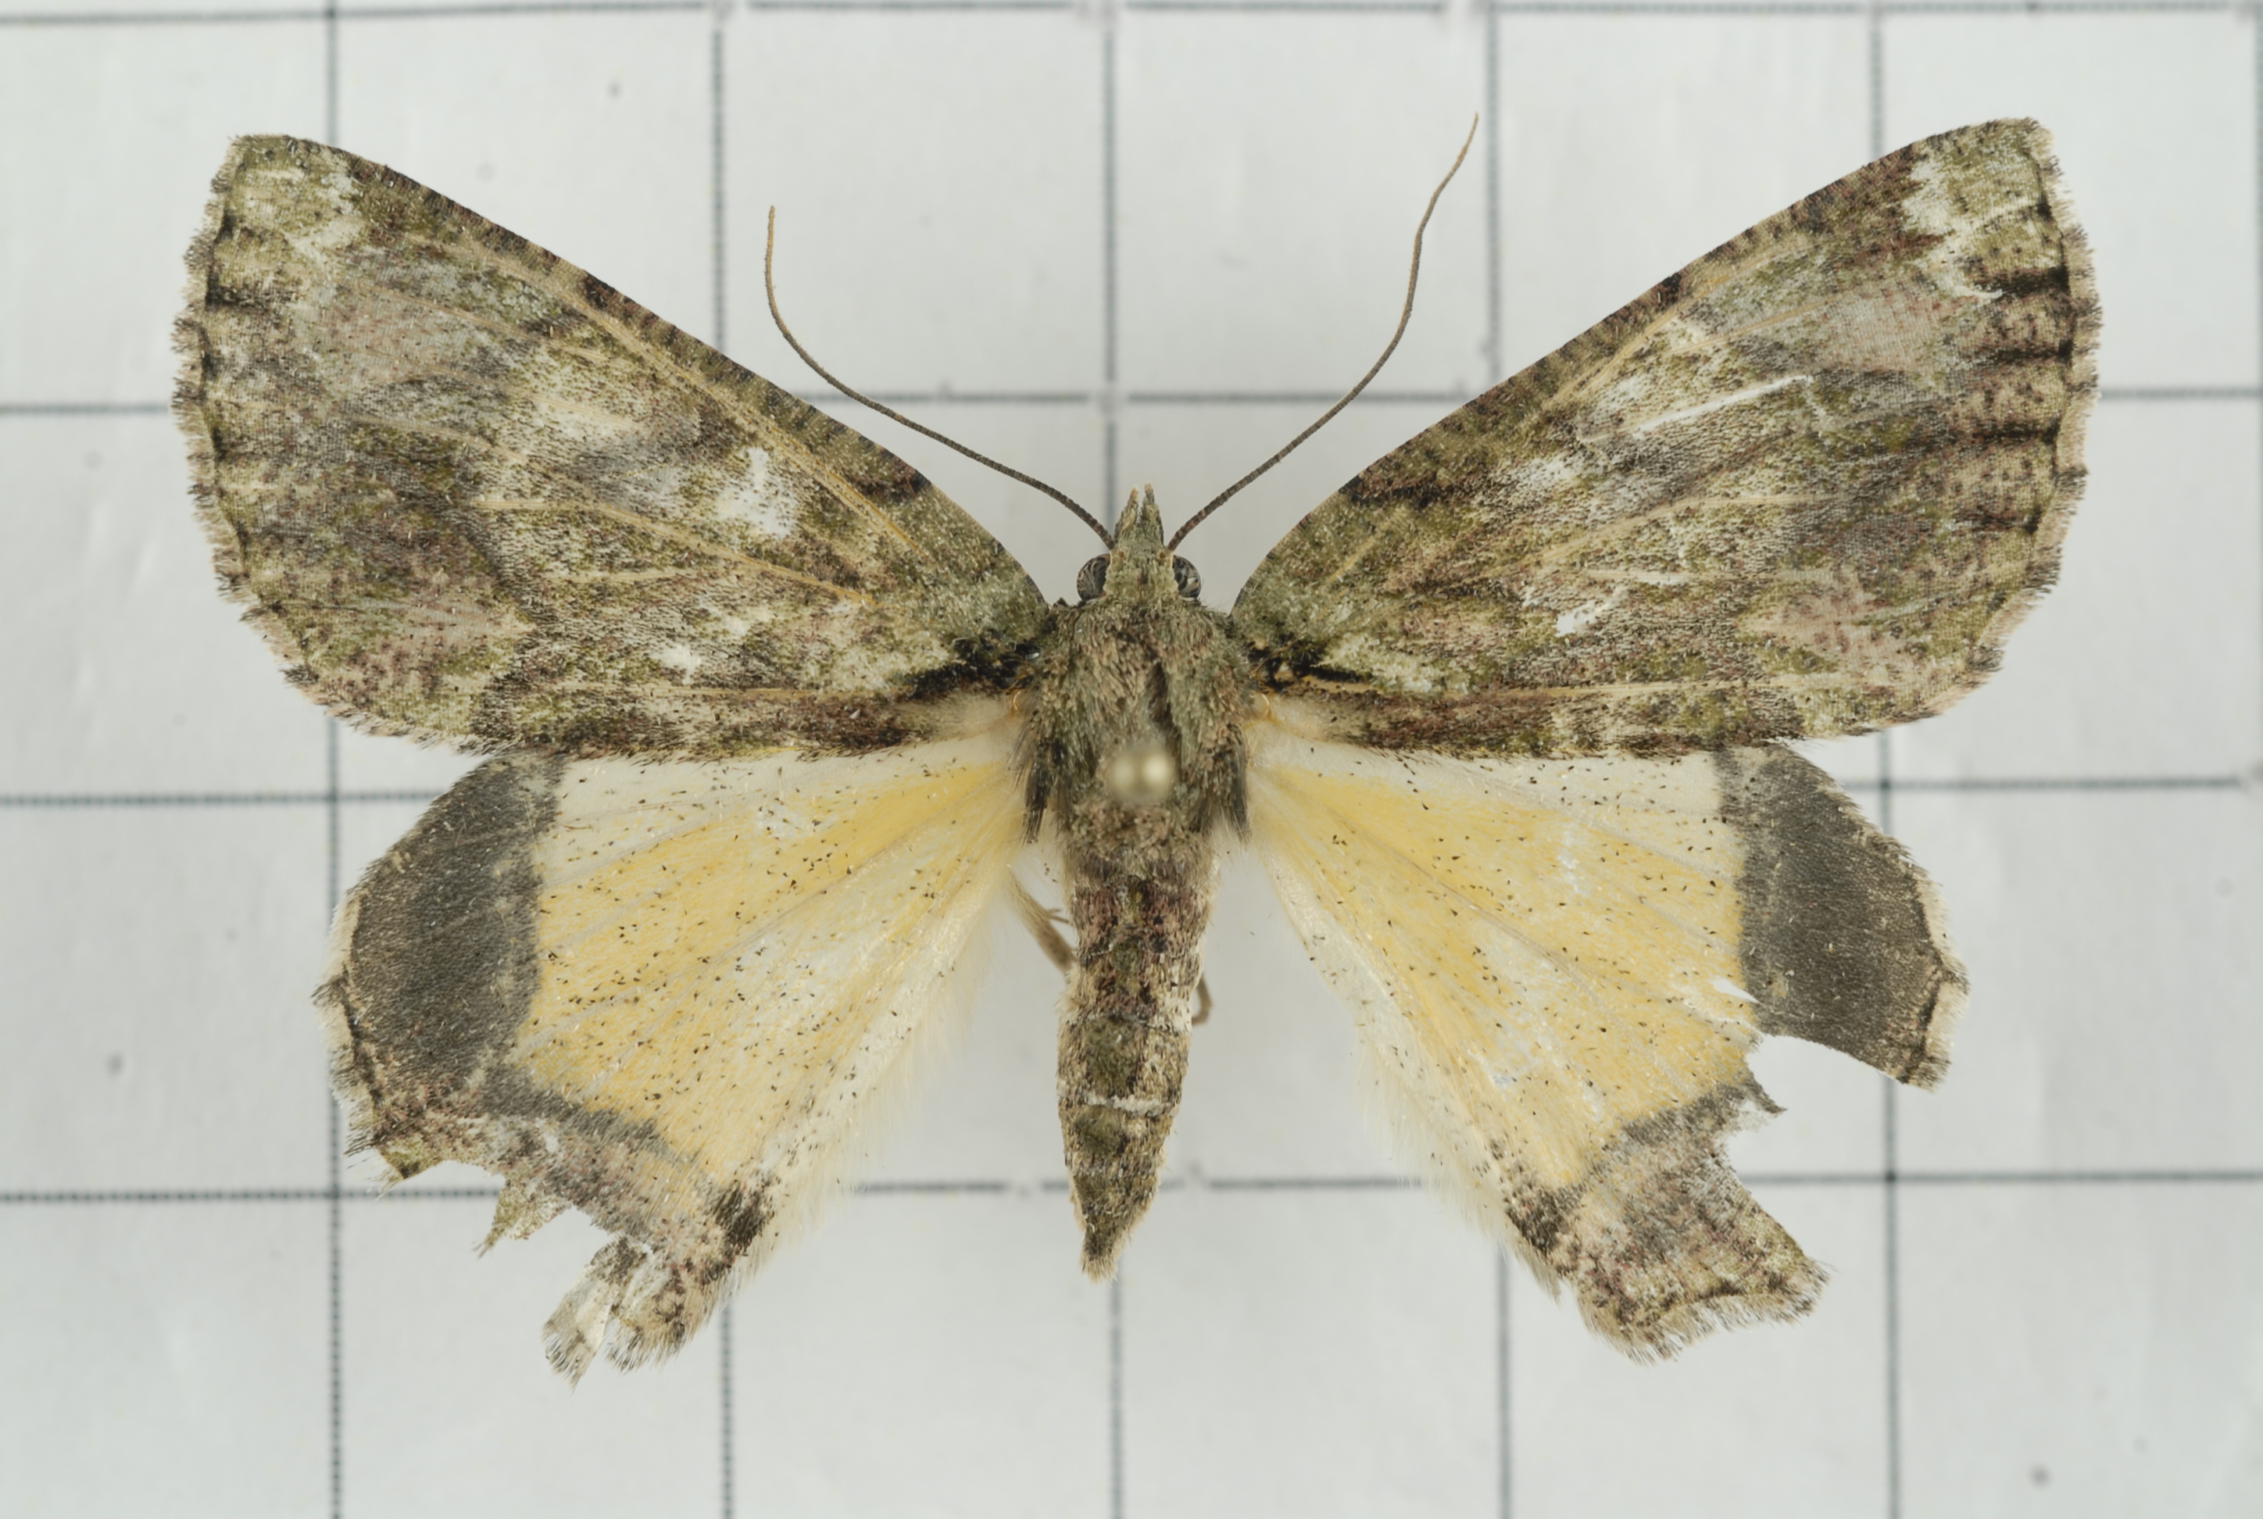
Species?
Dindica wilemani
